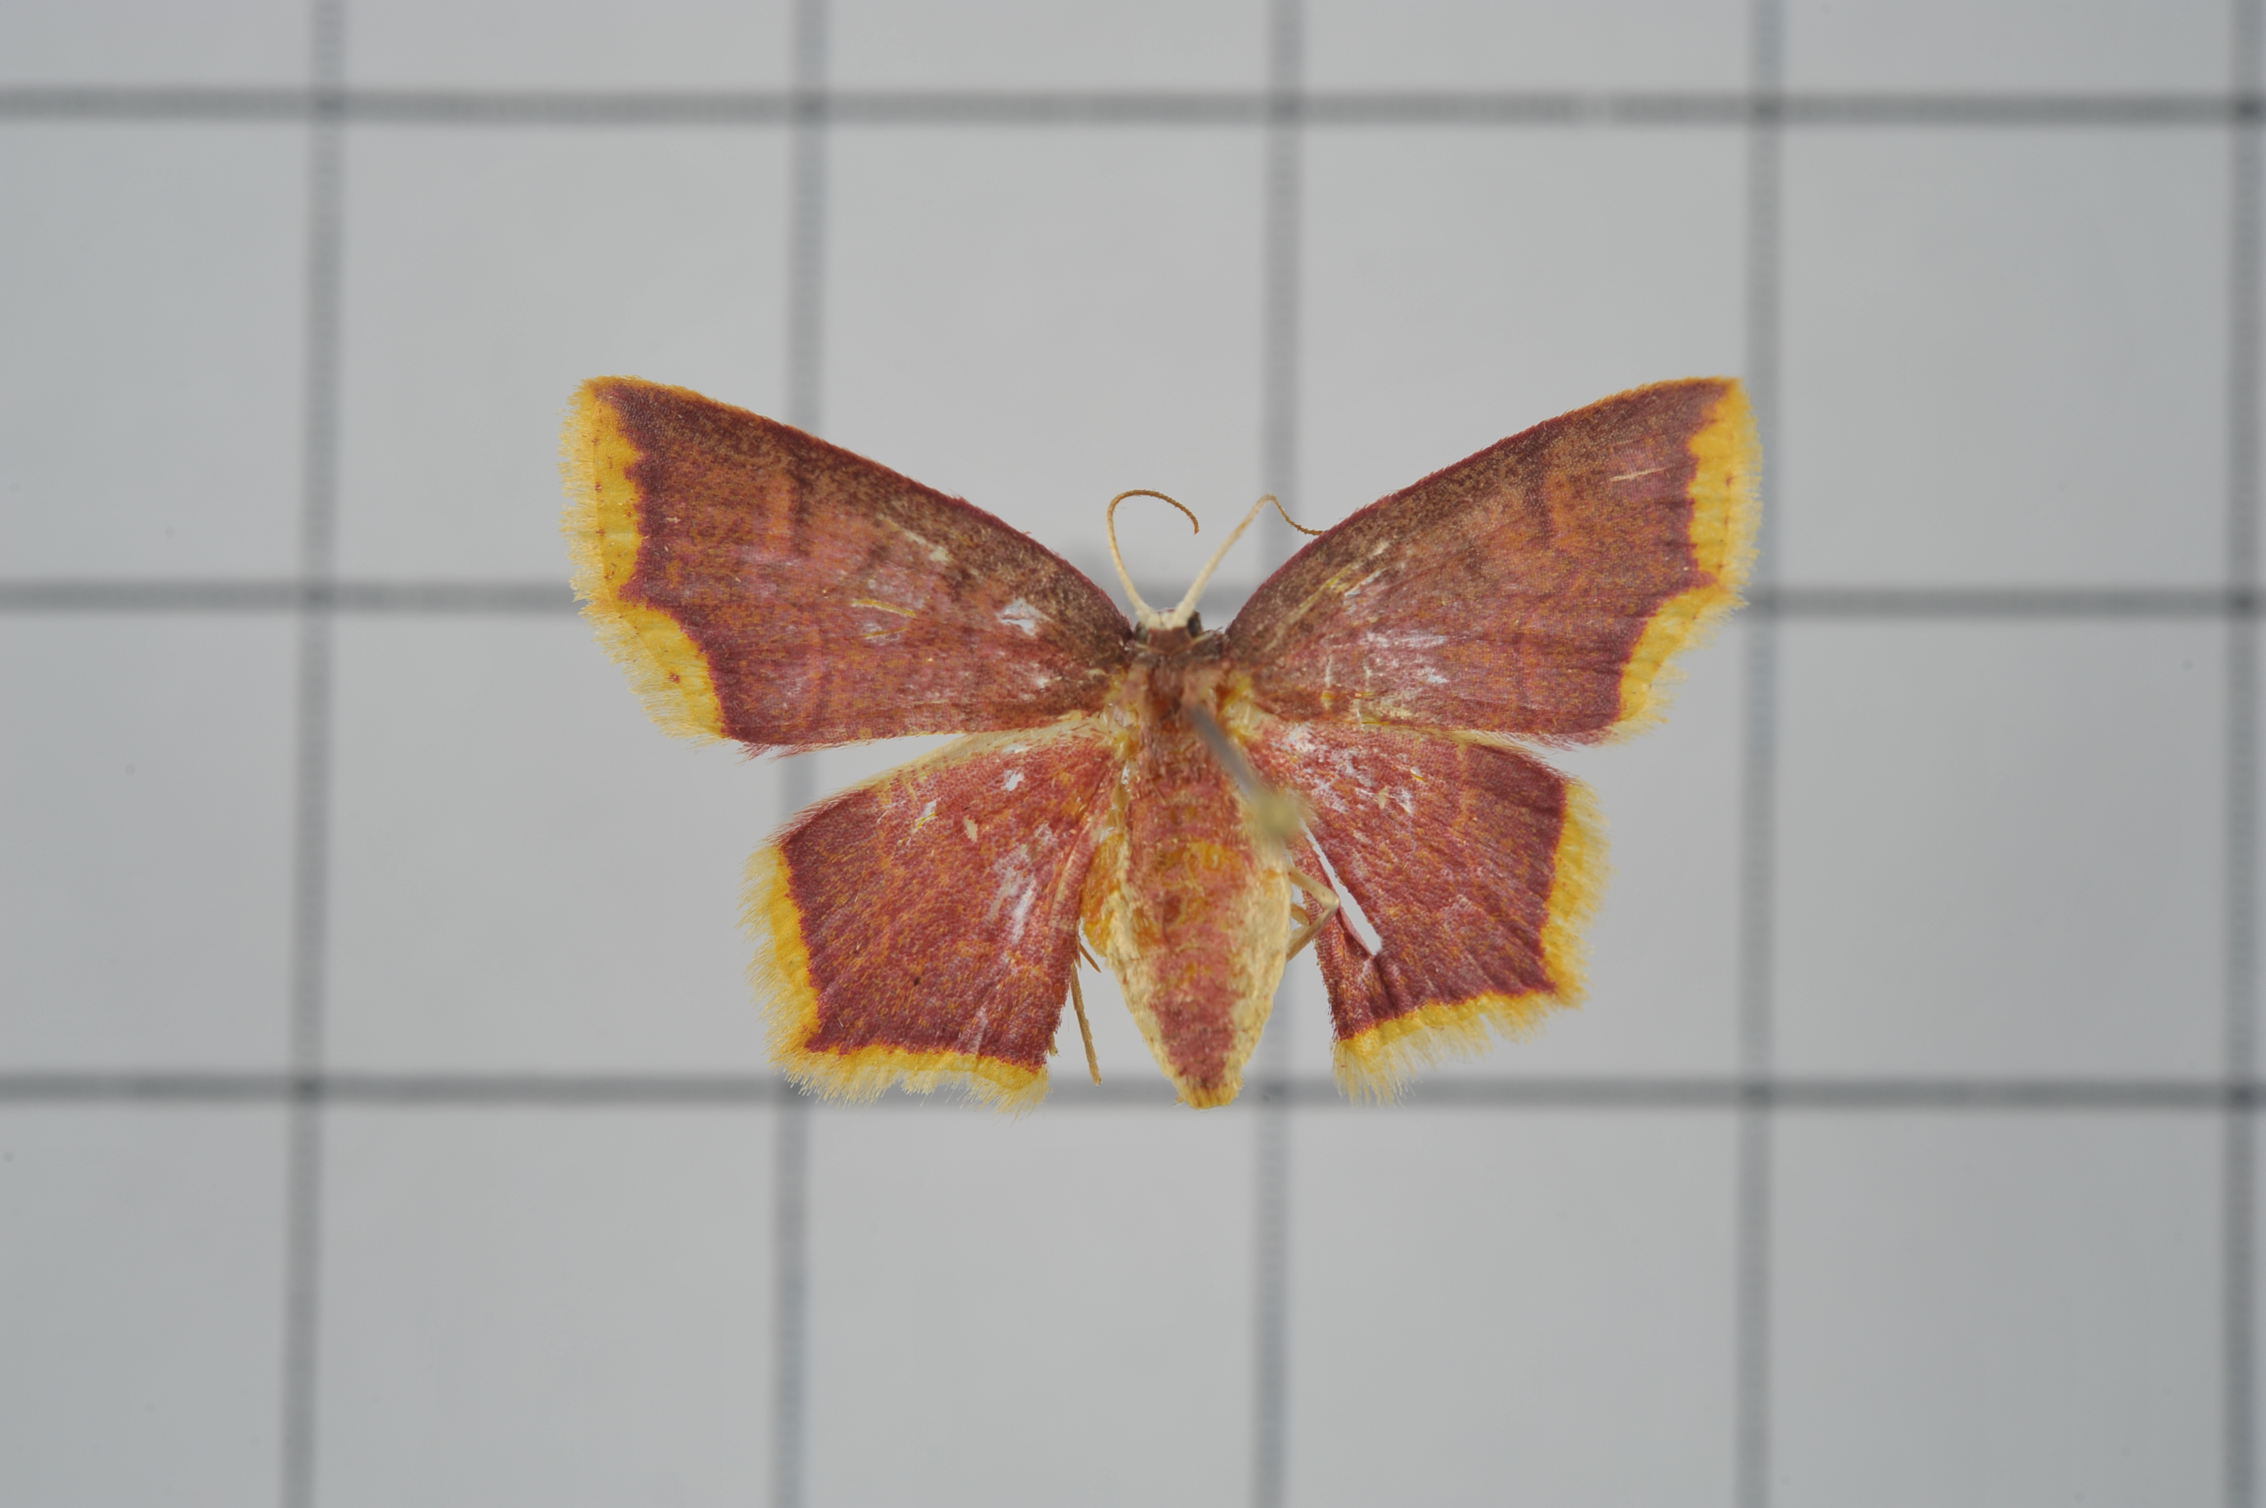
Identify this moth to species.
Chrysocraspeda faganaria
